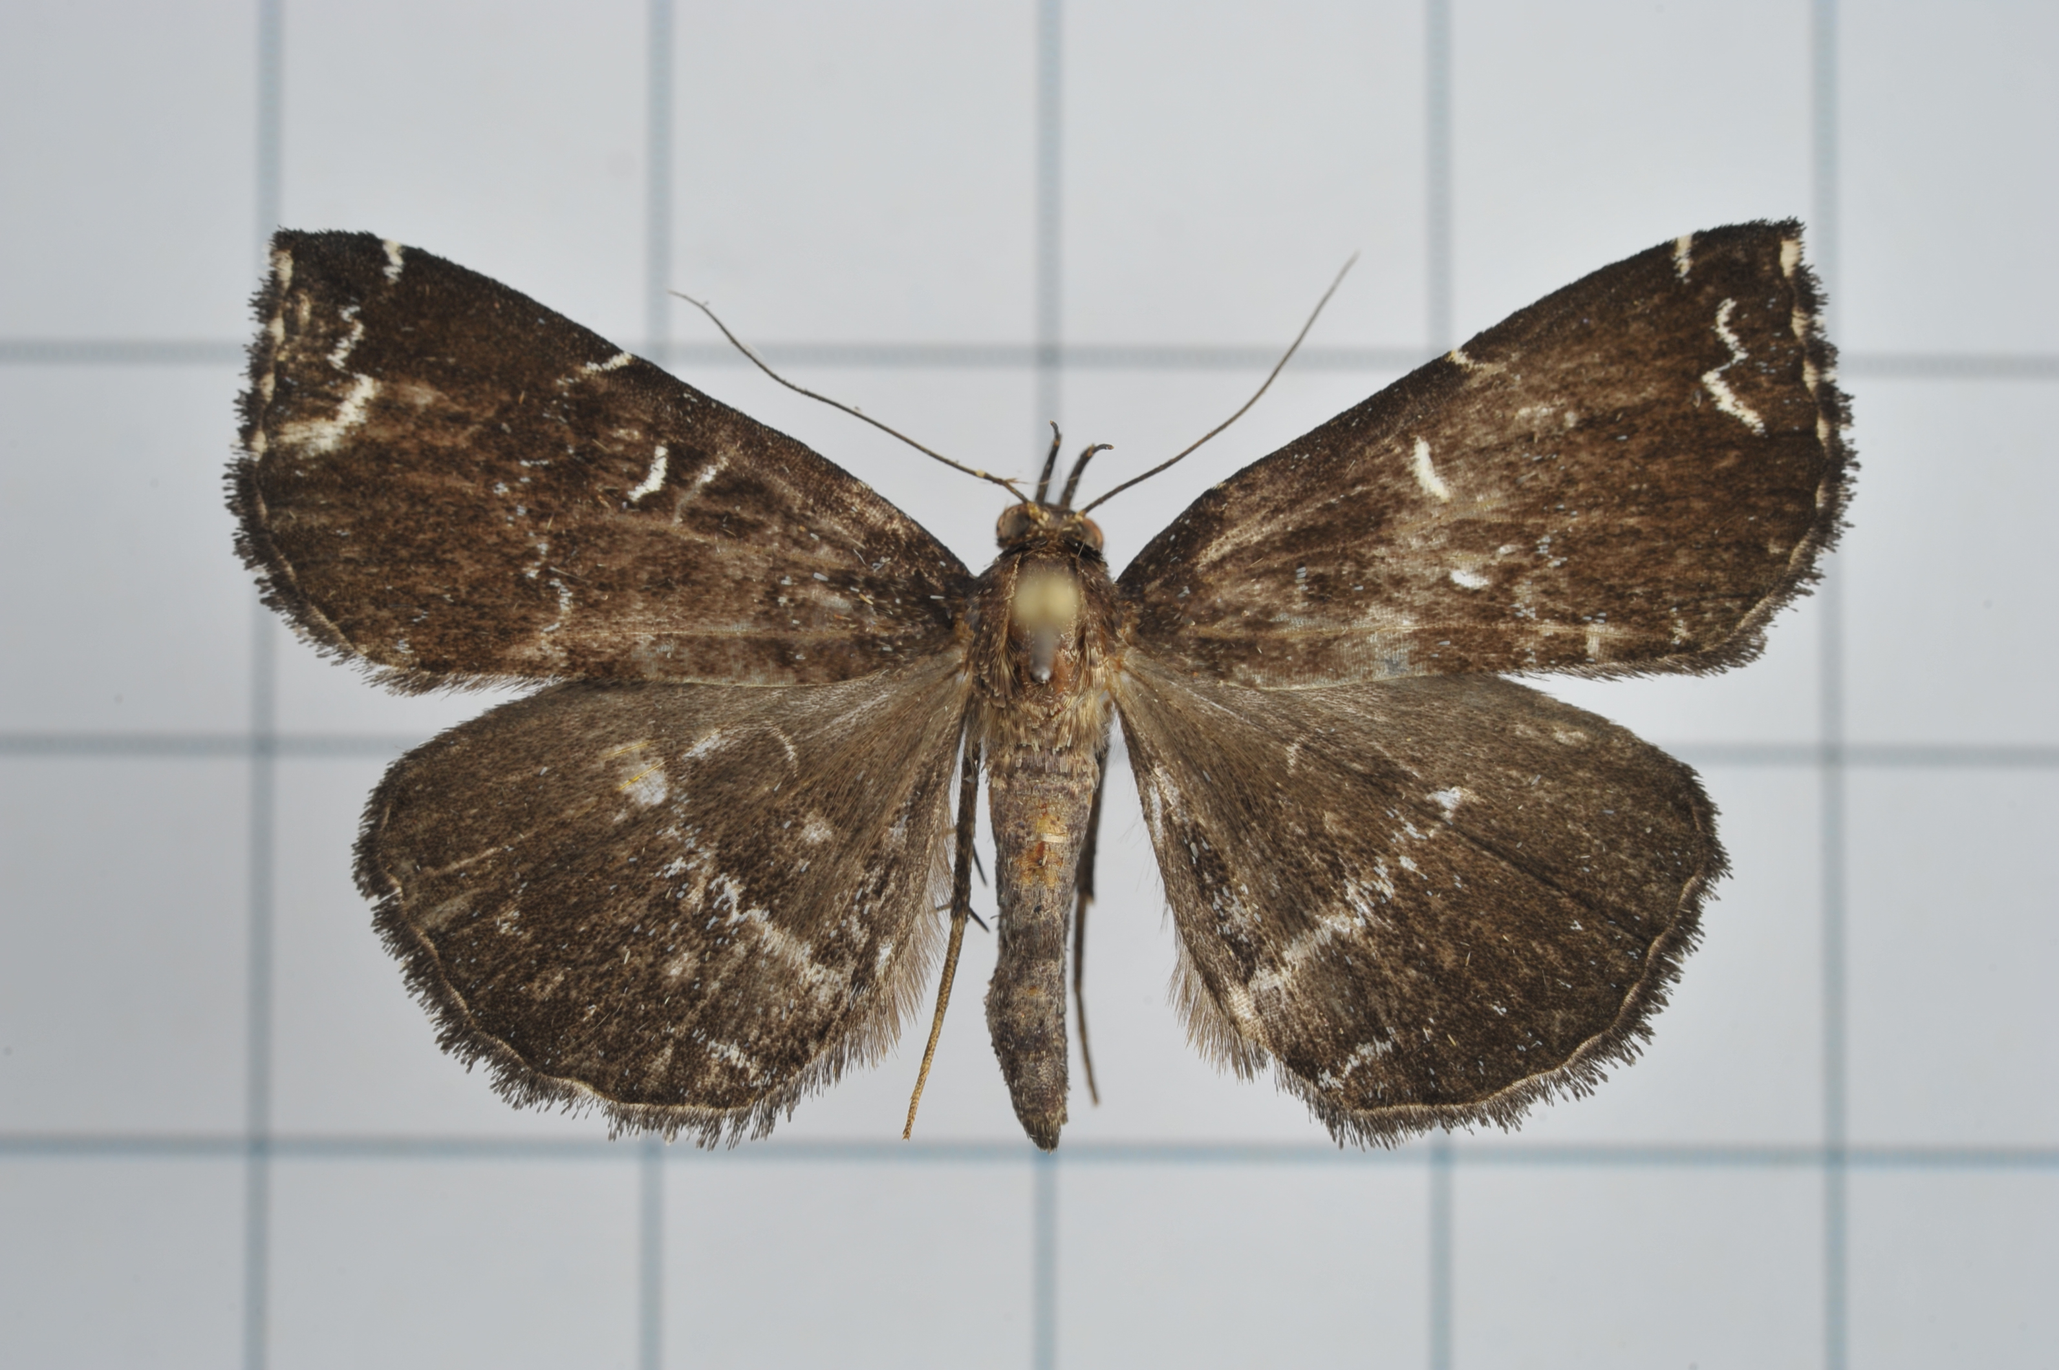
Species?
Adrapsa simplex
